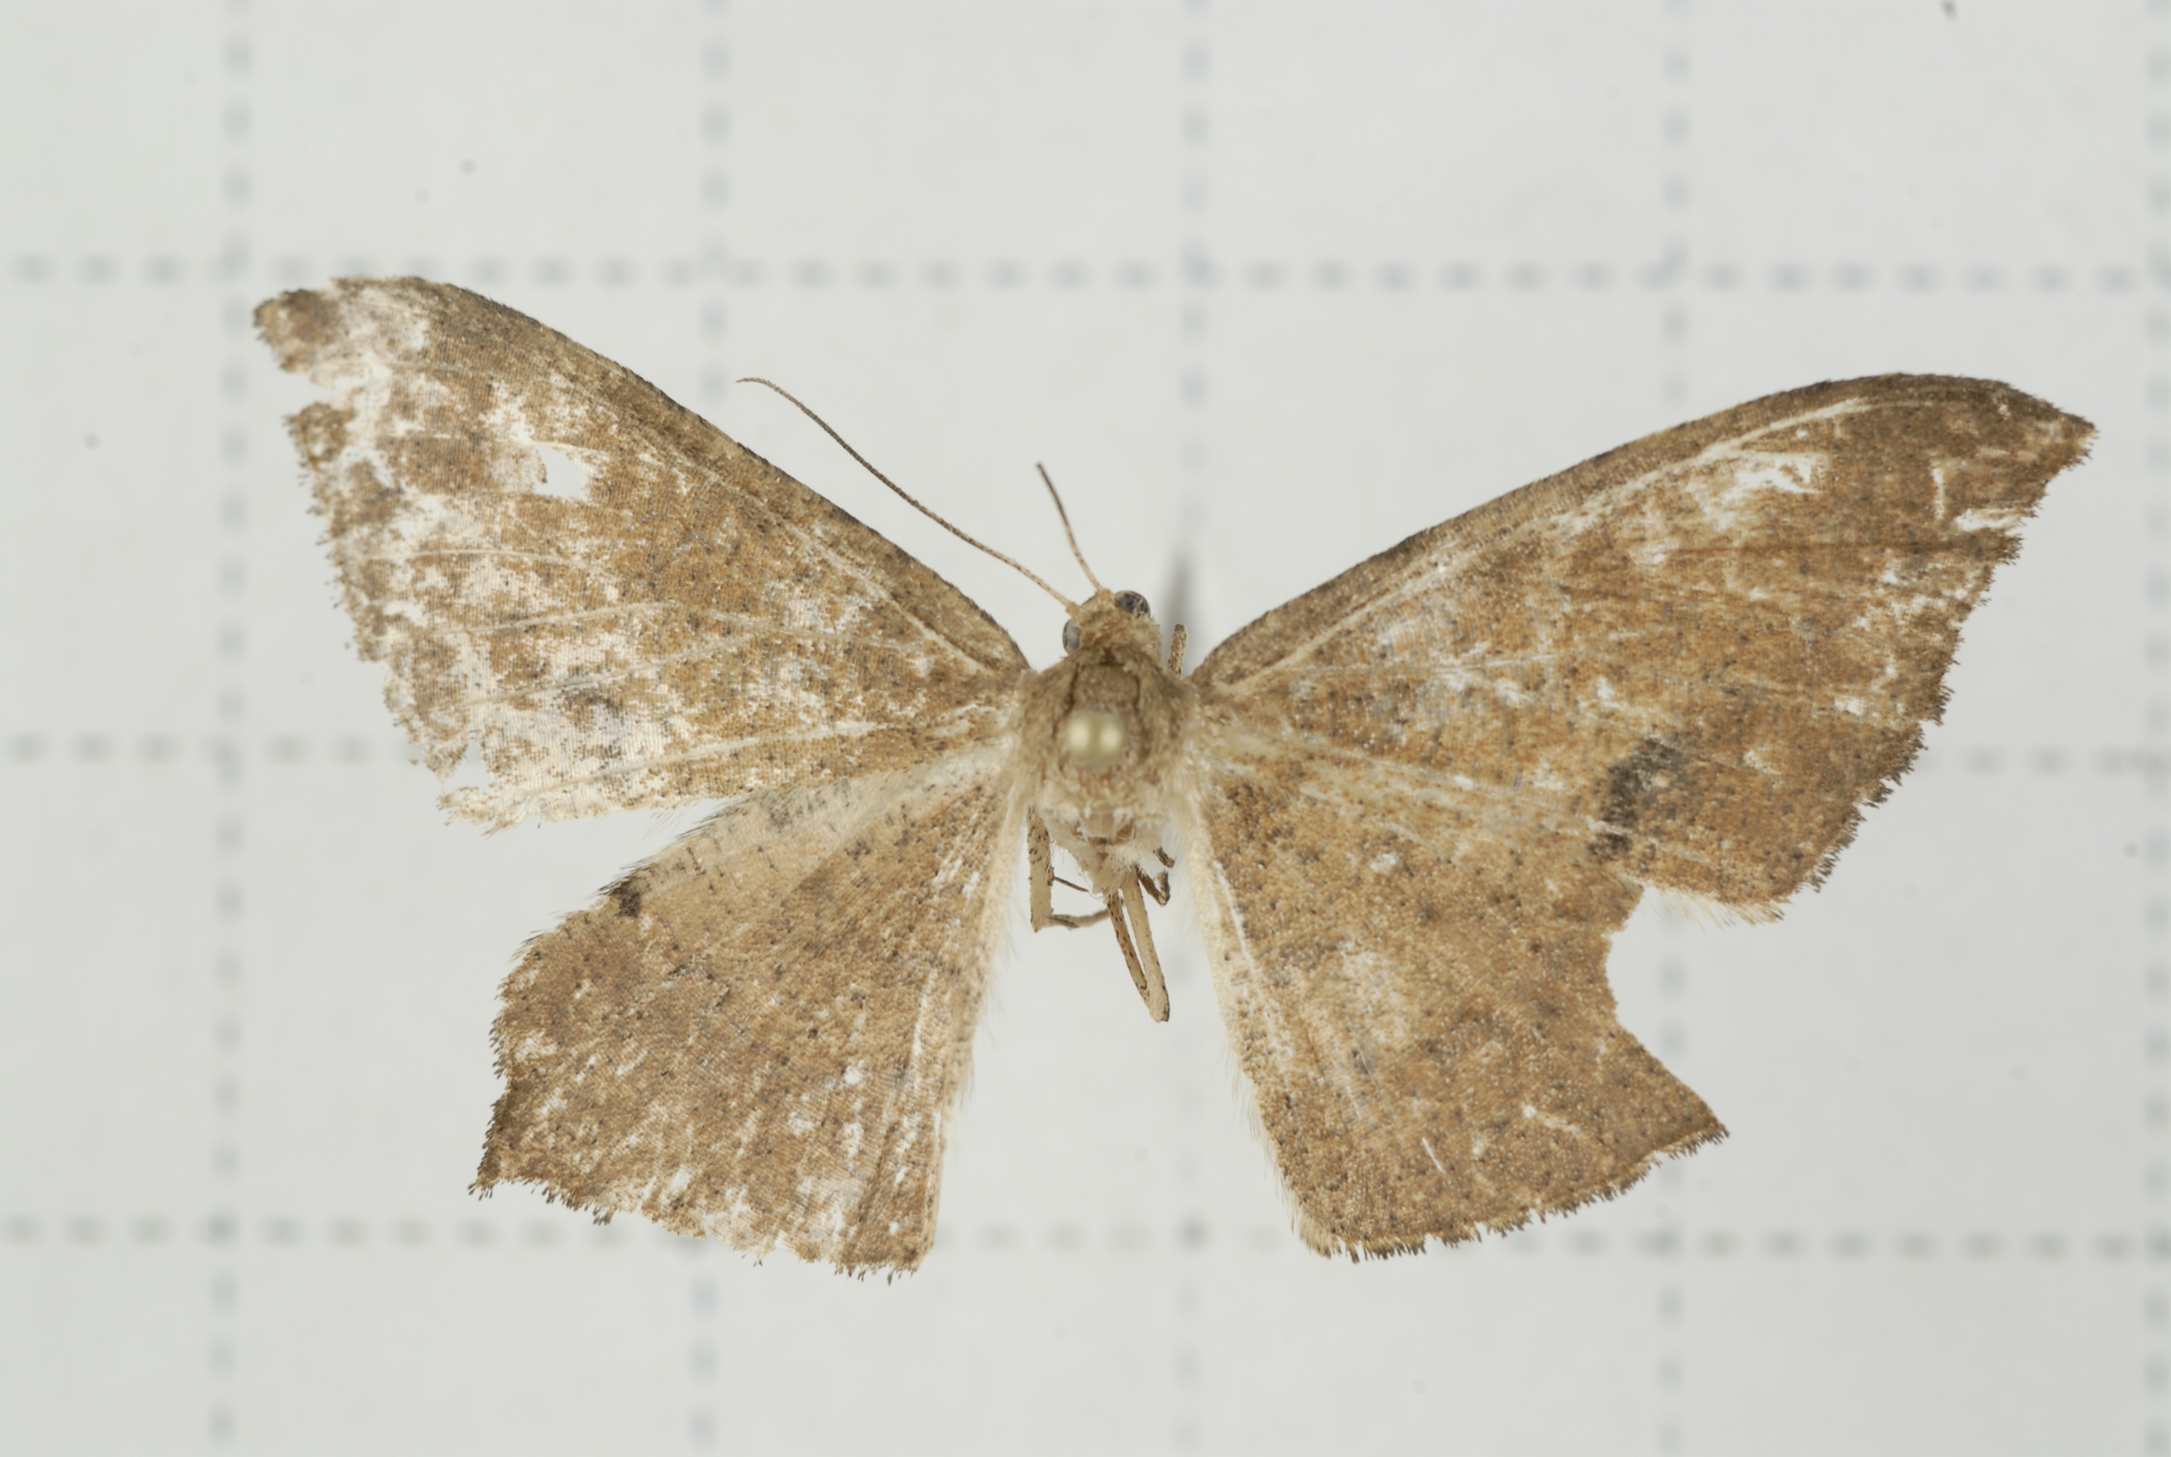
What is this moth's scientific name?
Krananda falcata
